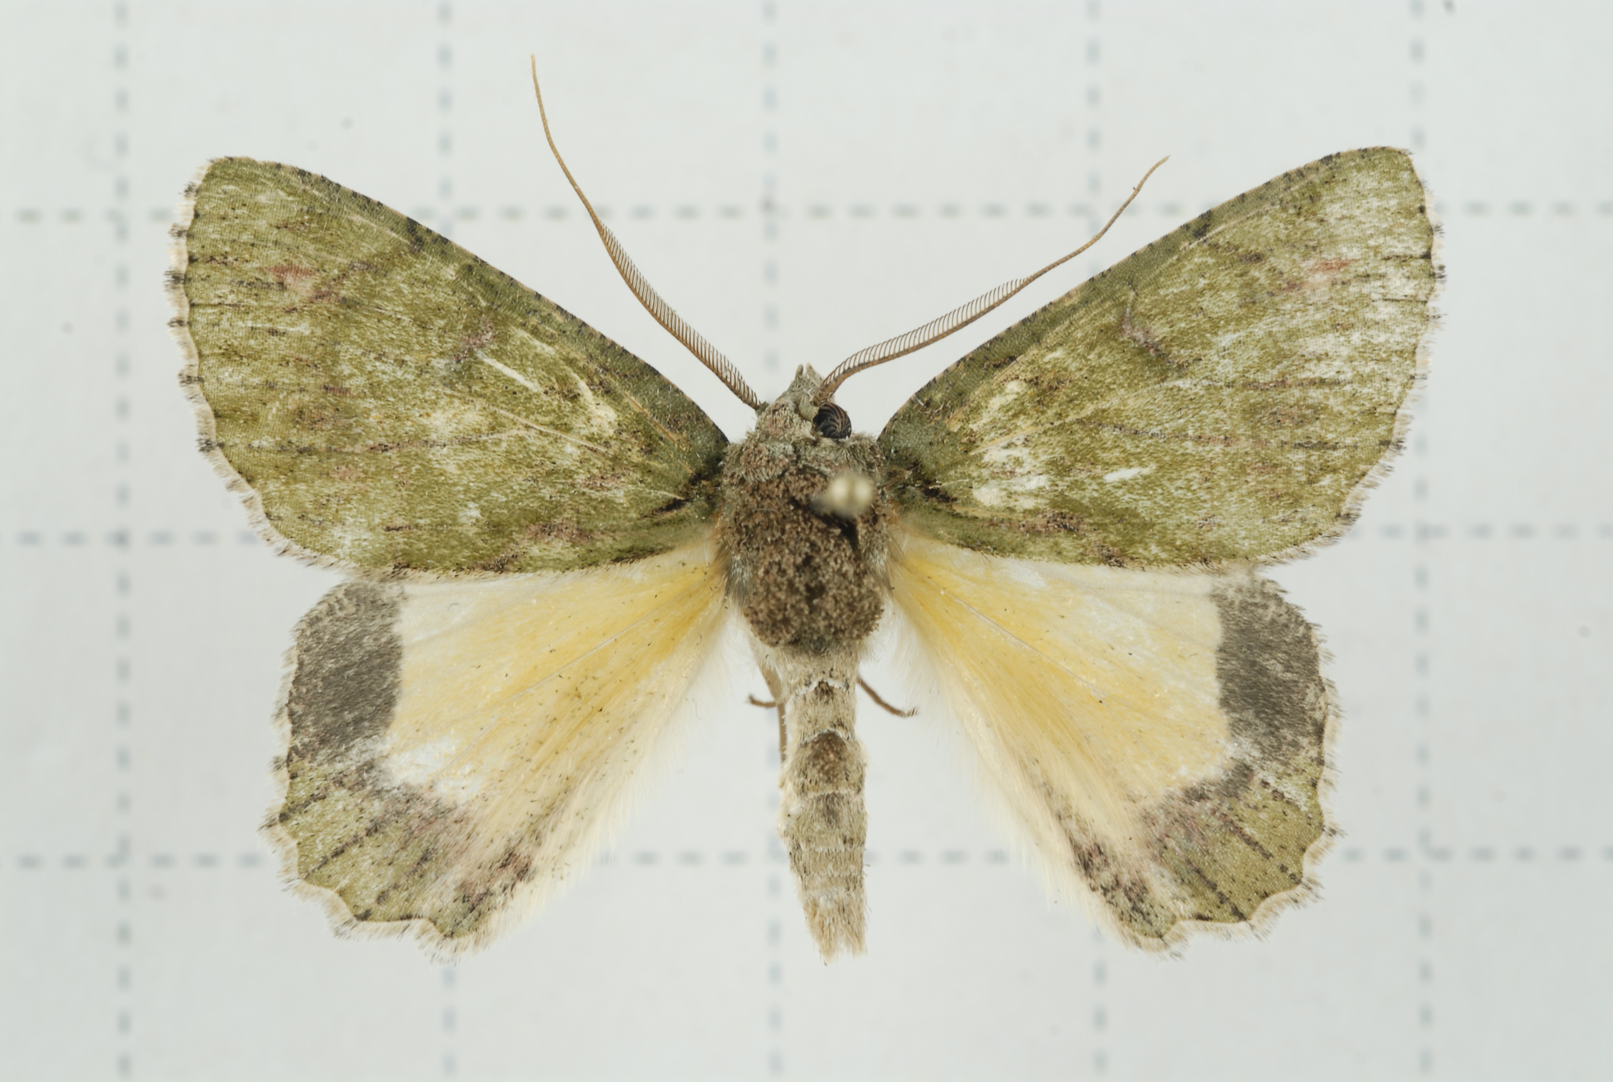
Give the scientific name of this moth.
Dindica polyphaenaria
